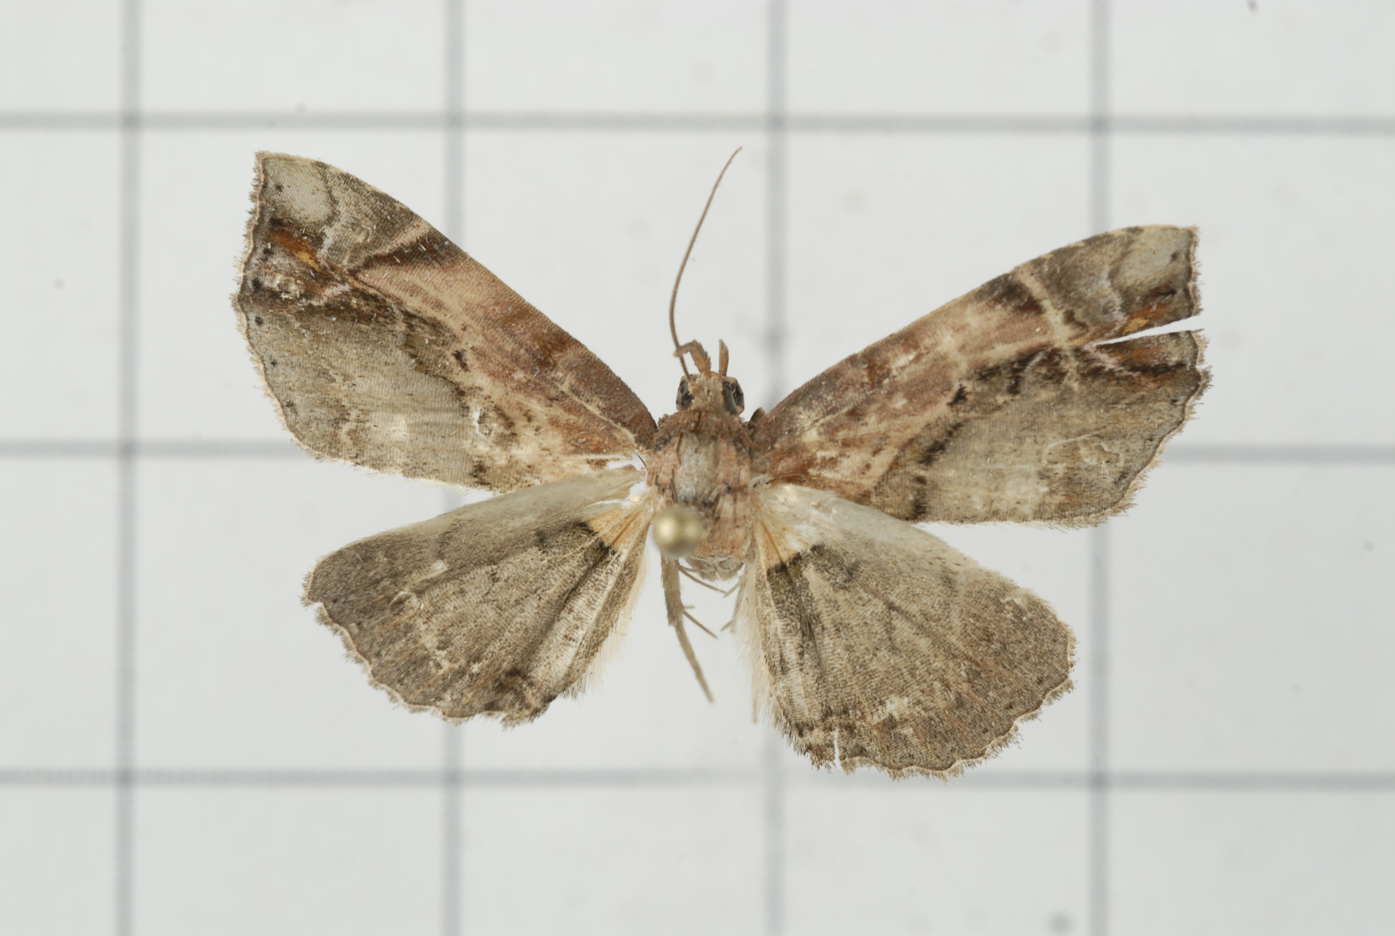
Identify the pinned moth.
Lophoruza pulcherrima
